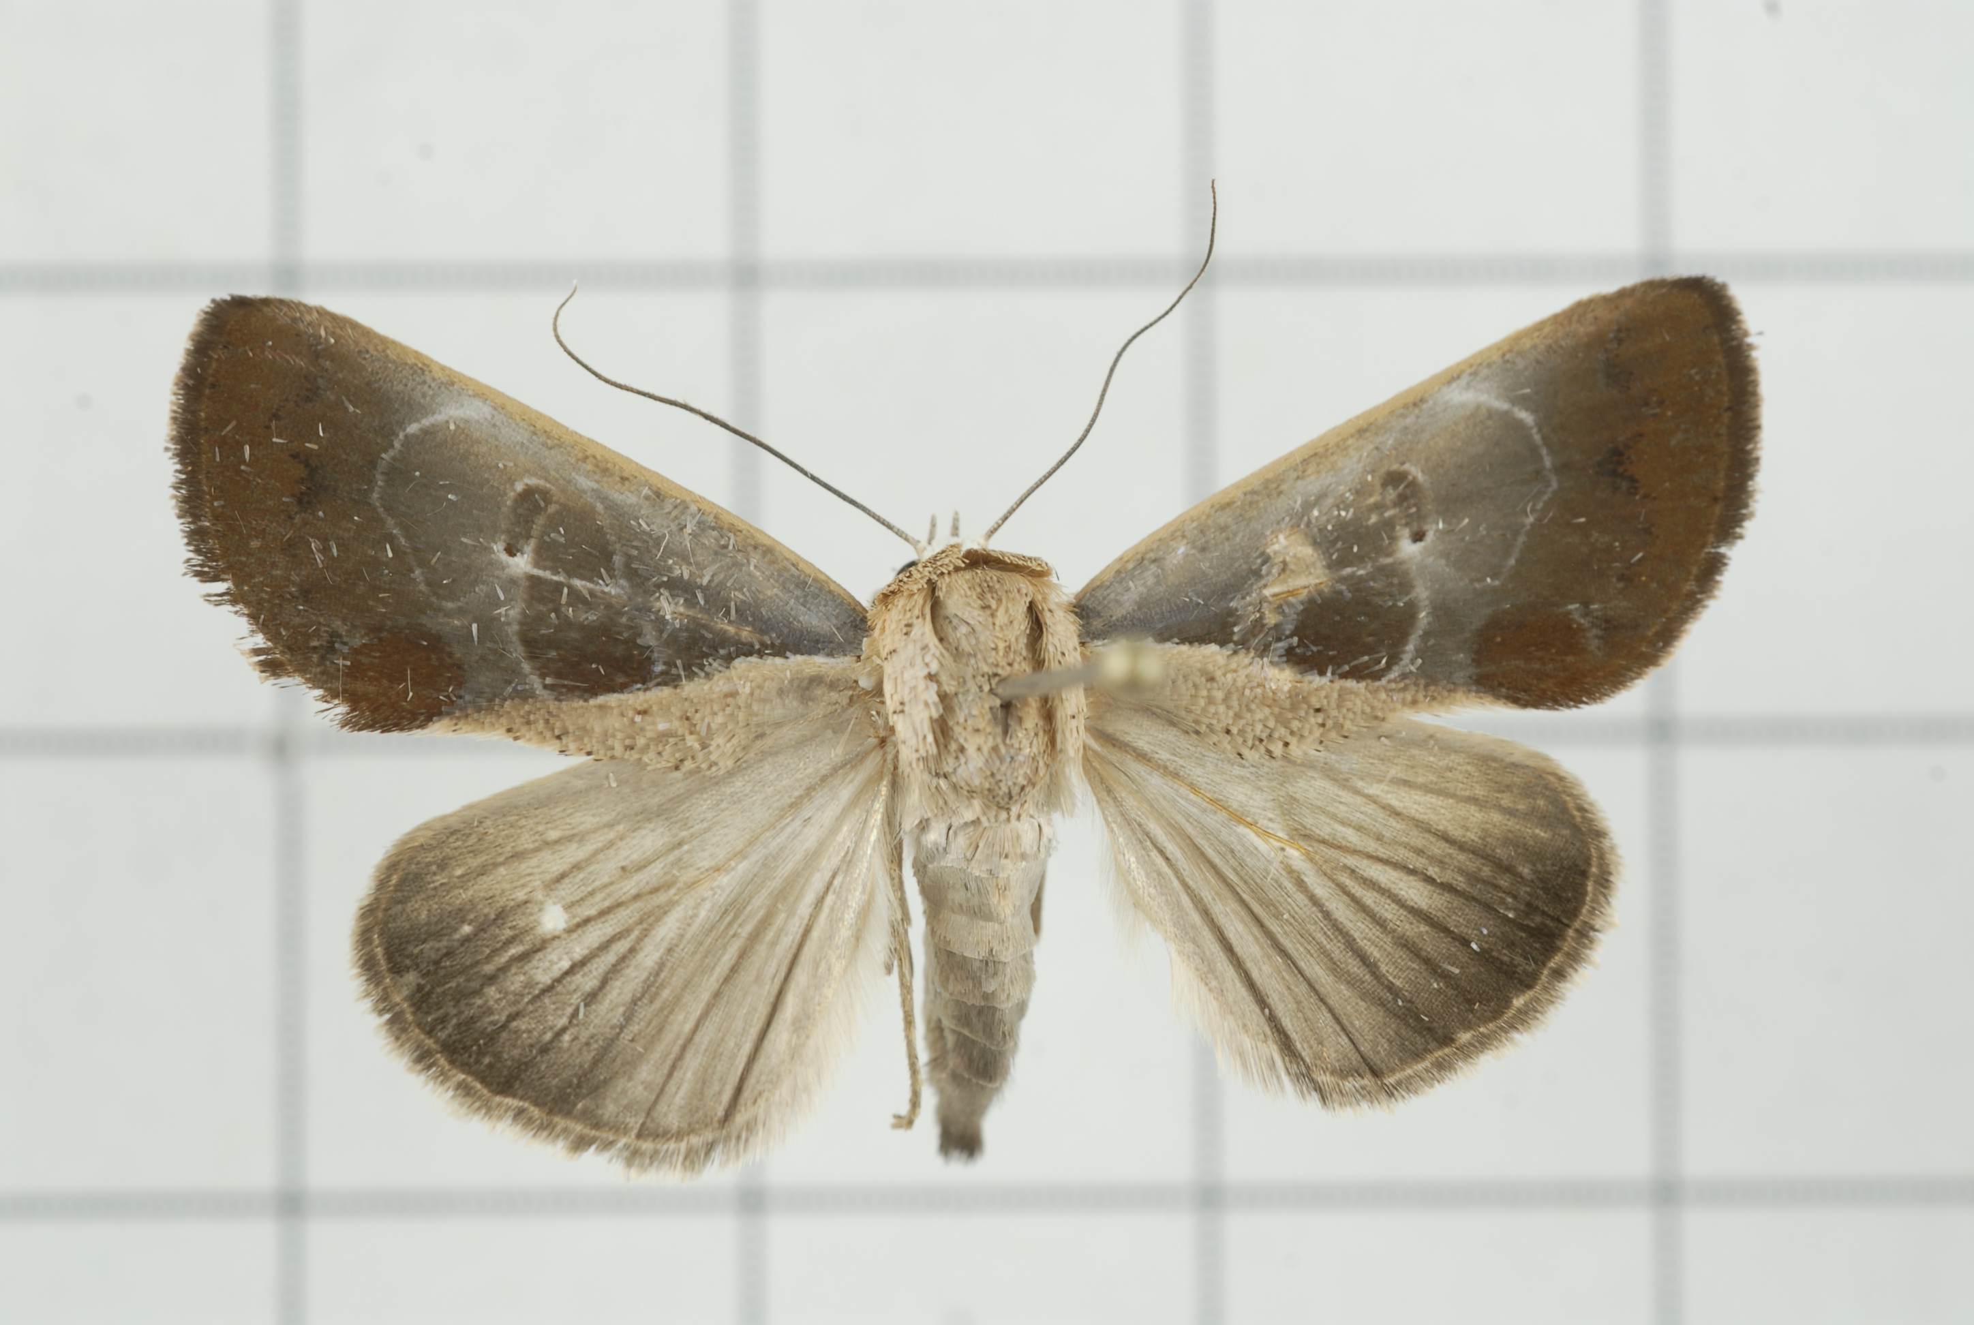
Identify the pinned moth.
Westermannia elliptica elliptica
